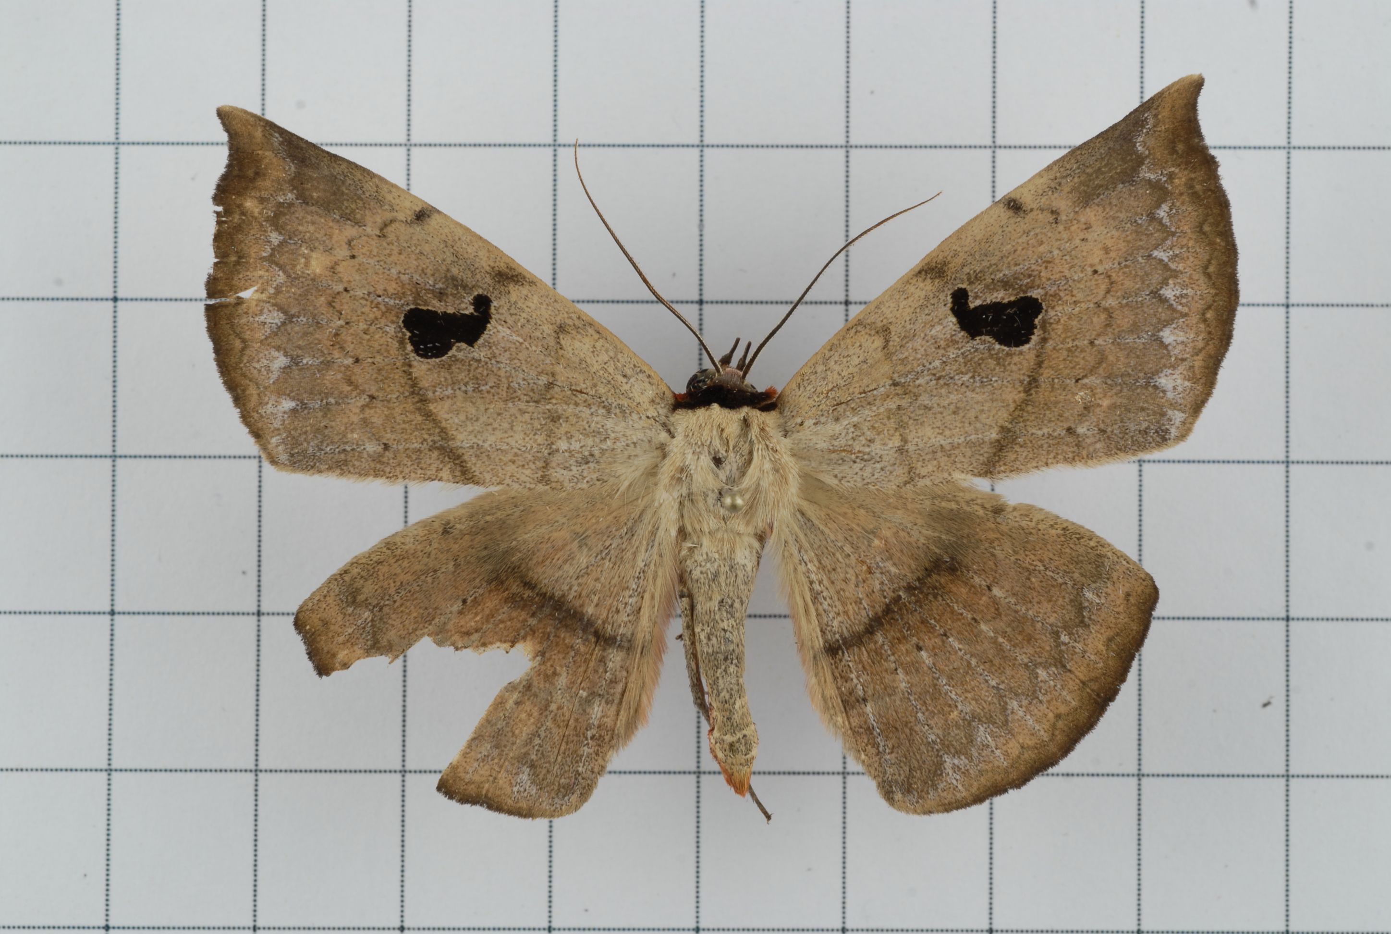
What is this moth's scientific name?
Hypopyra ossigera
